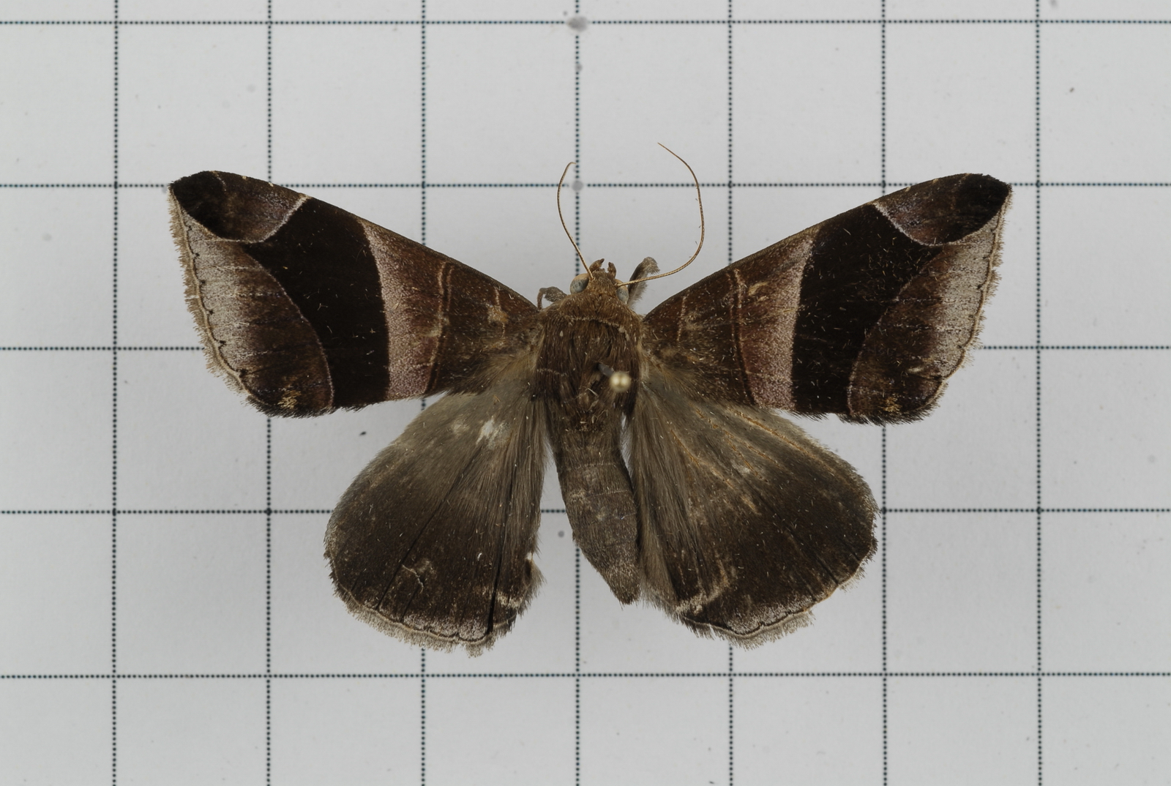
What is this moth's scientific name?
Bastilla acuta acuta
